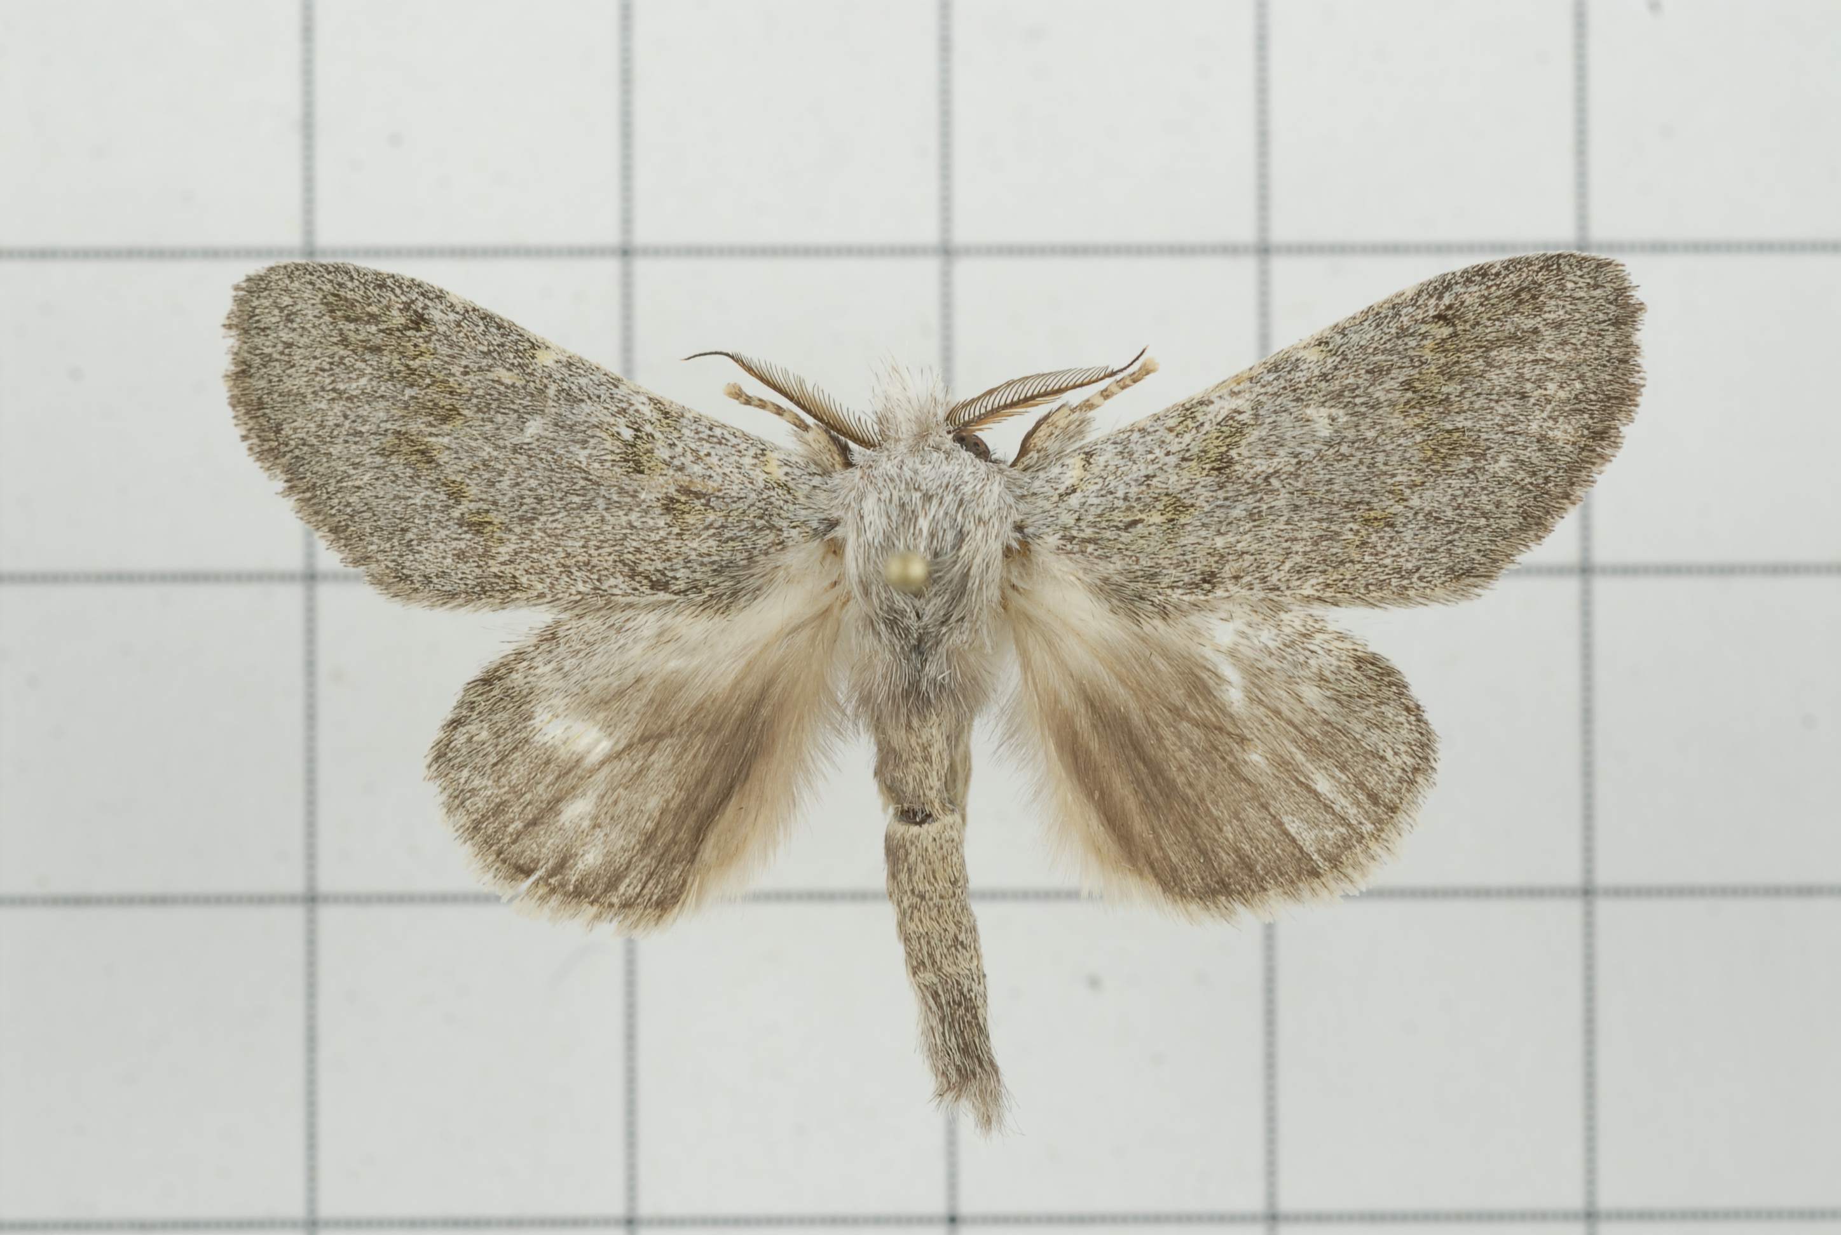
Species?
Syntypistis subgeneris subgeneris
